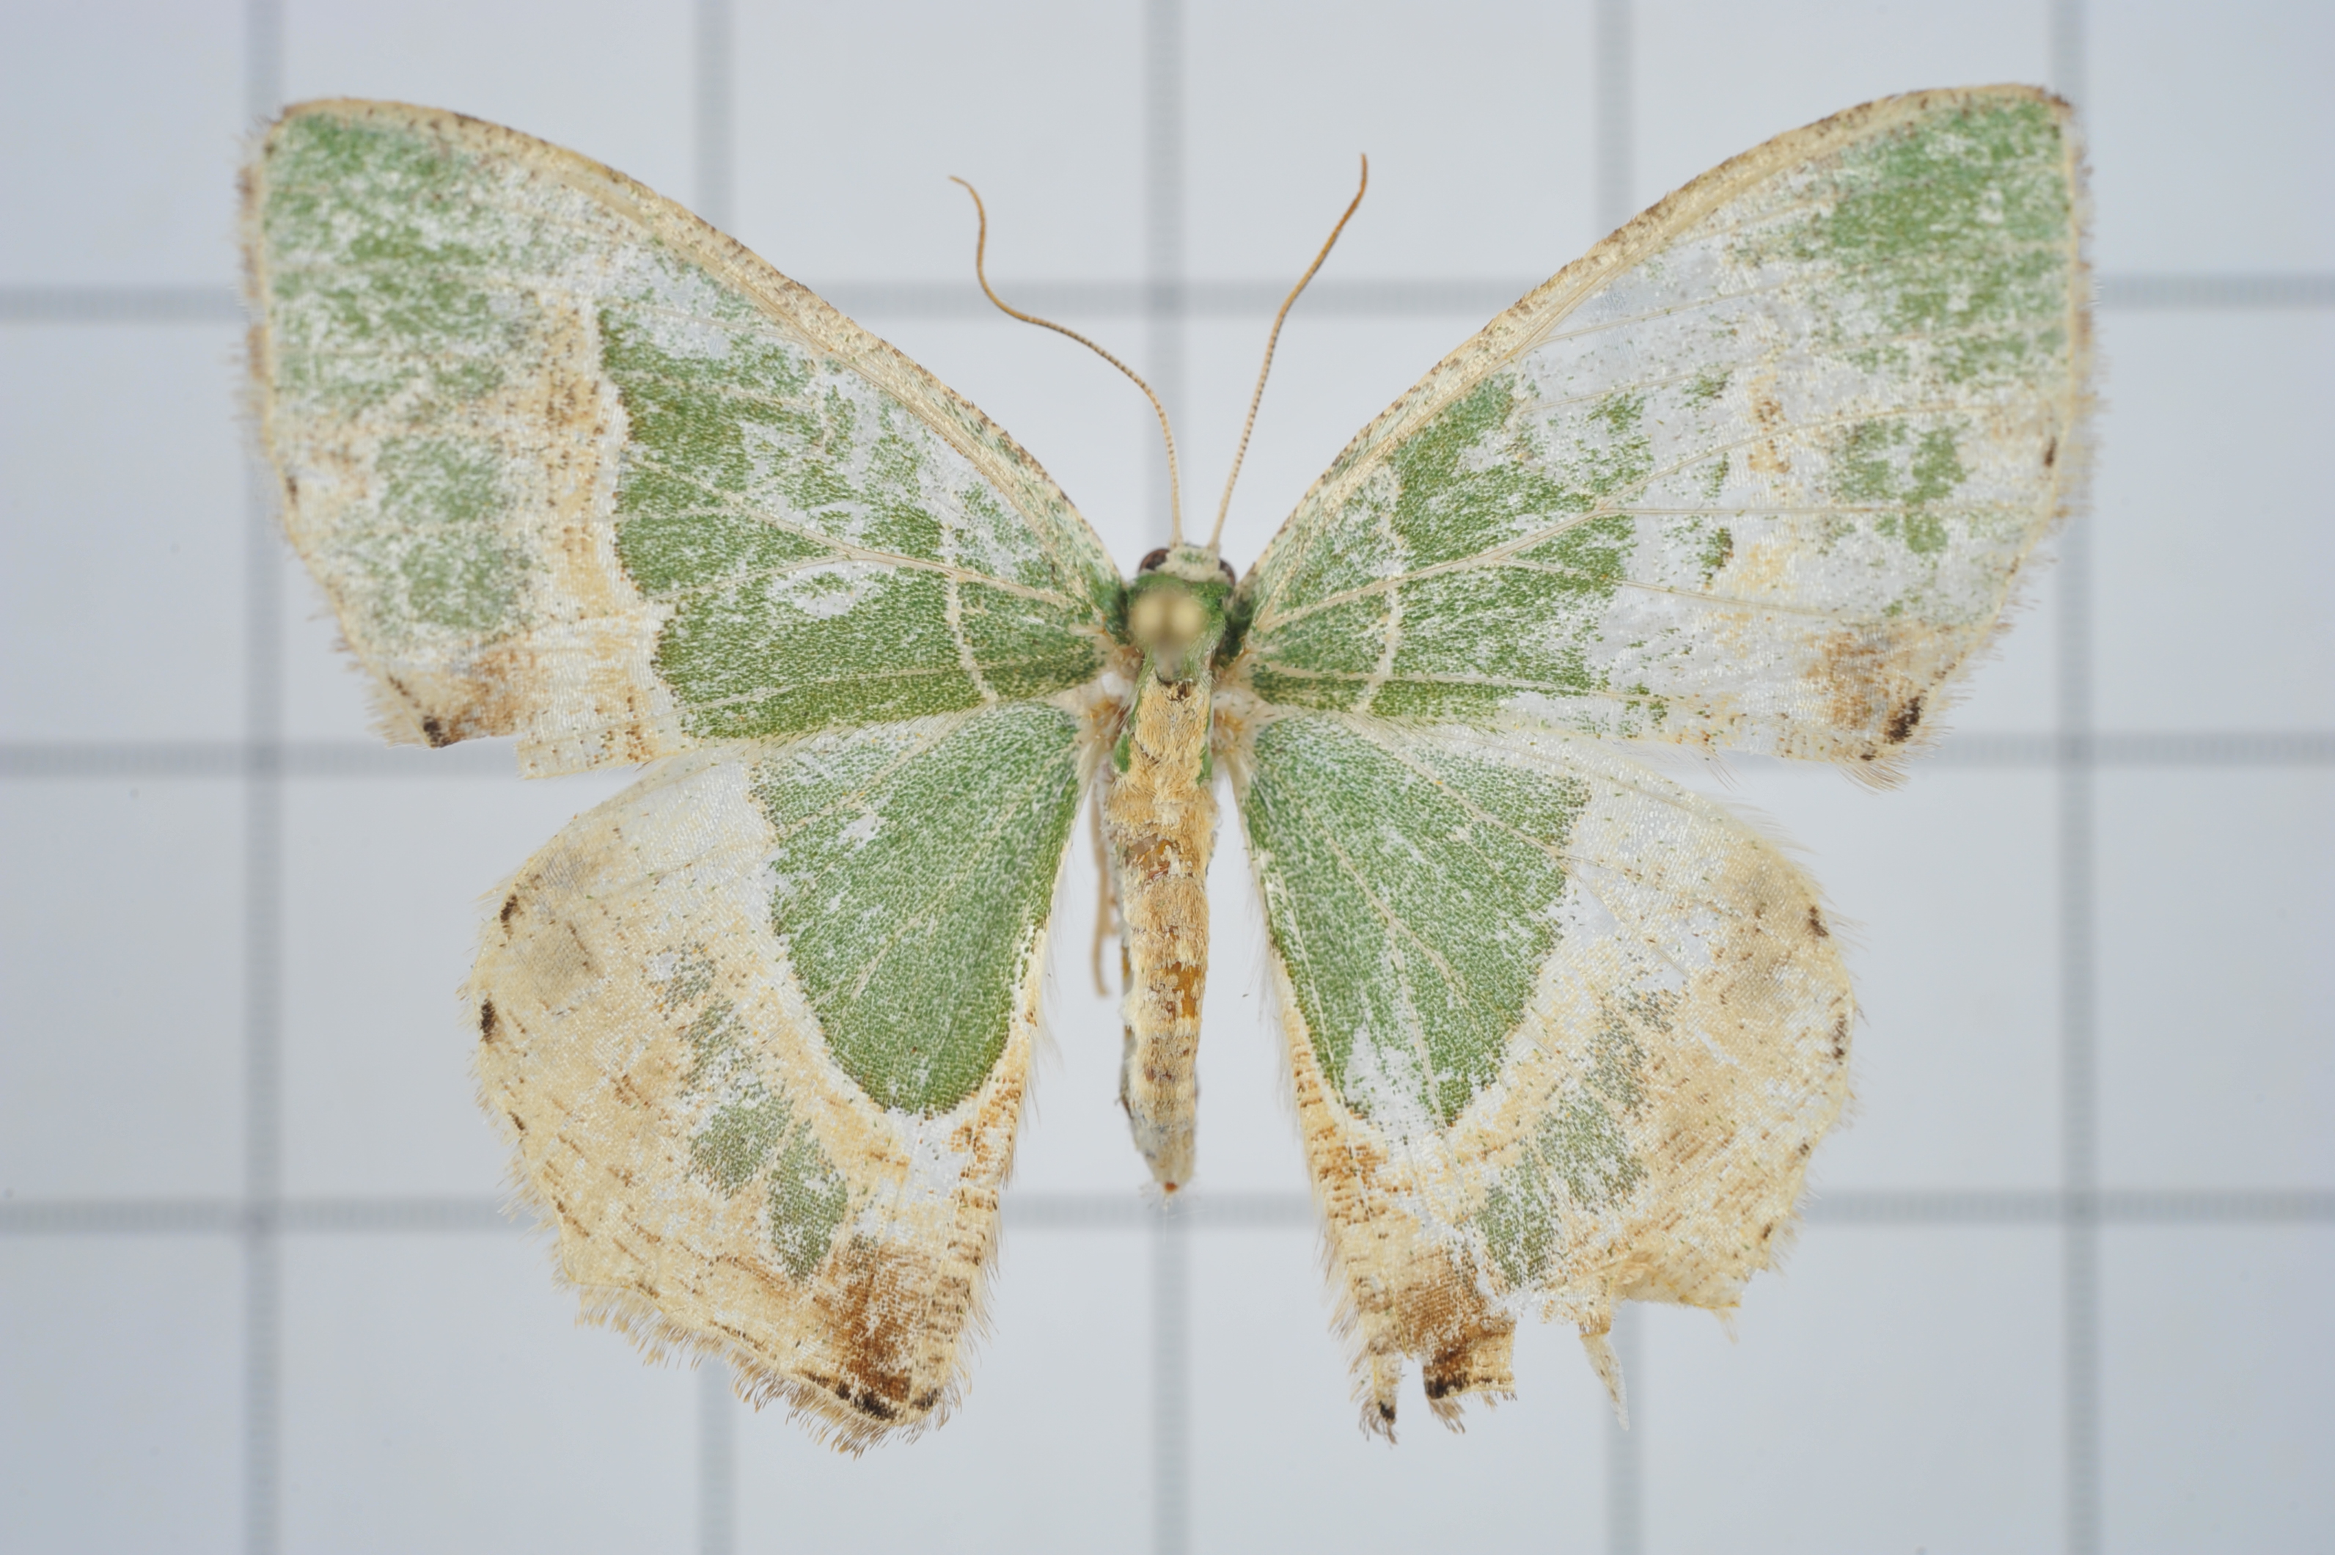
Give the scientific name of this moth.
Eucyclodes lalashana
